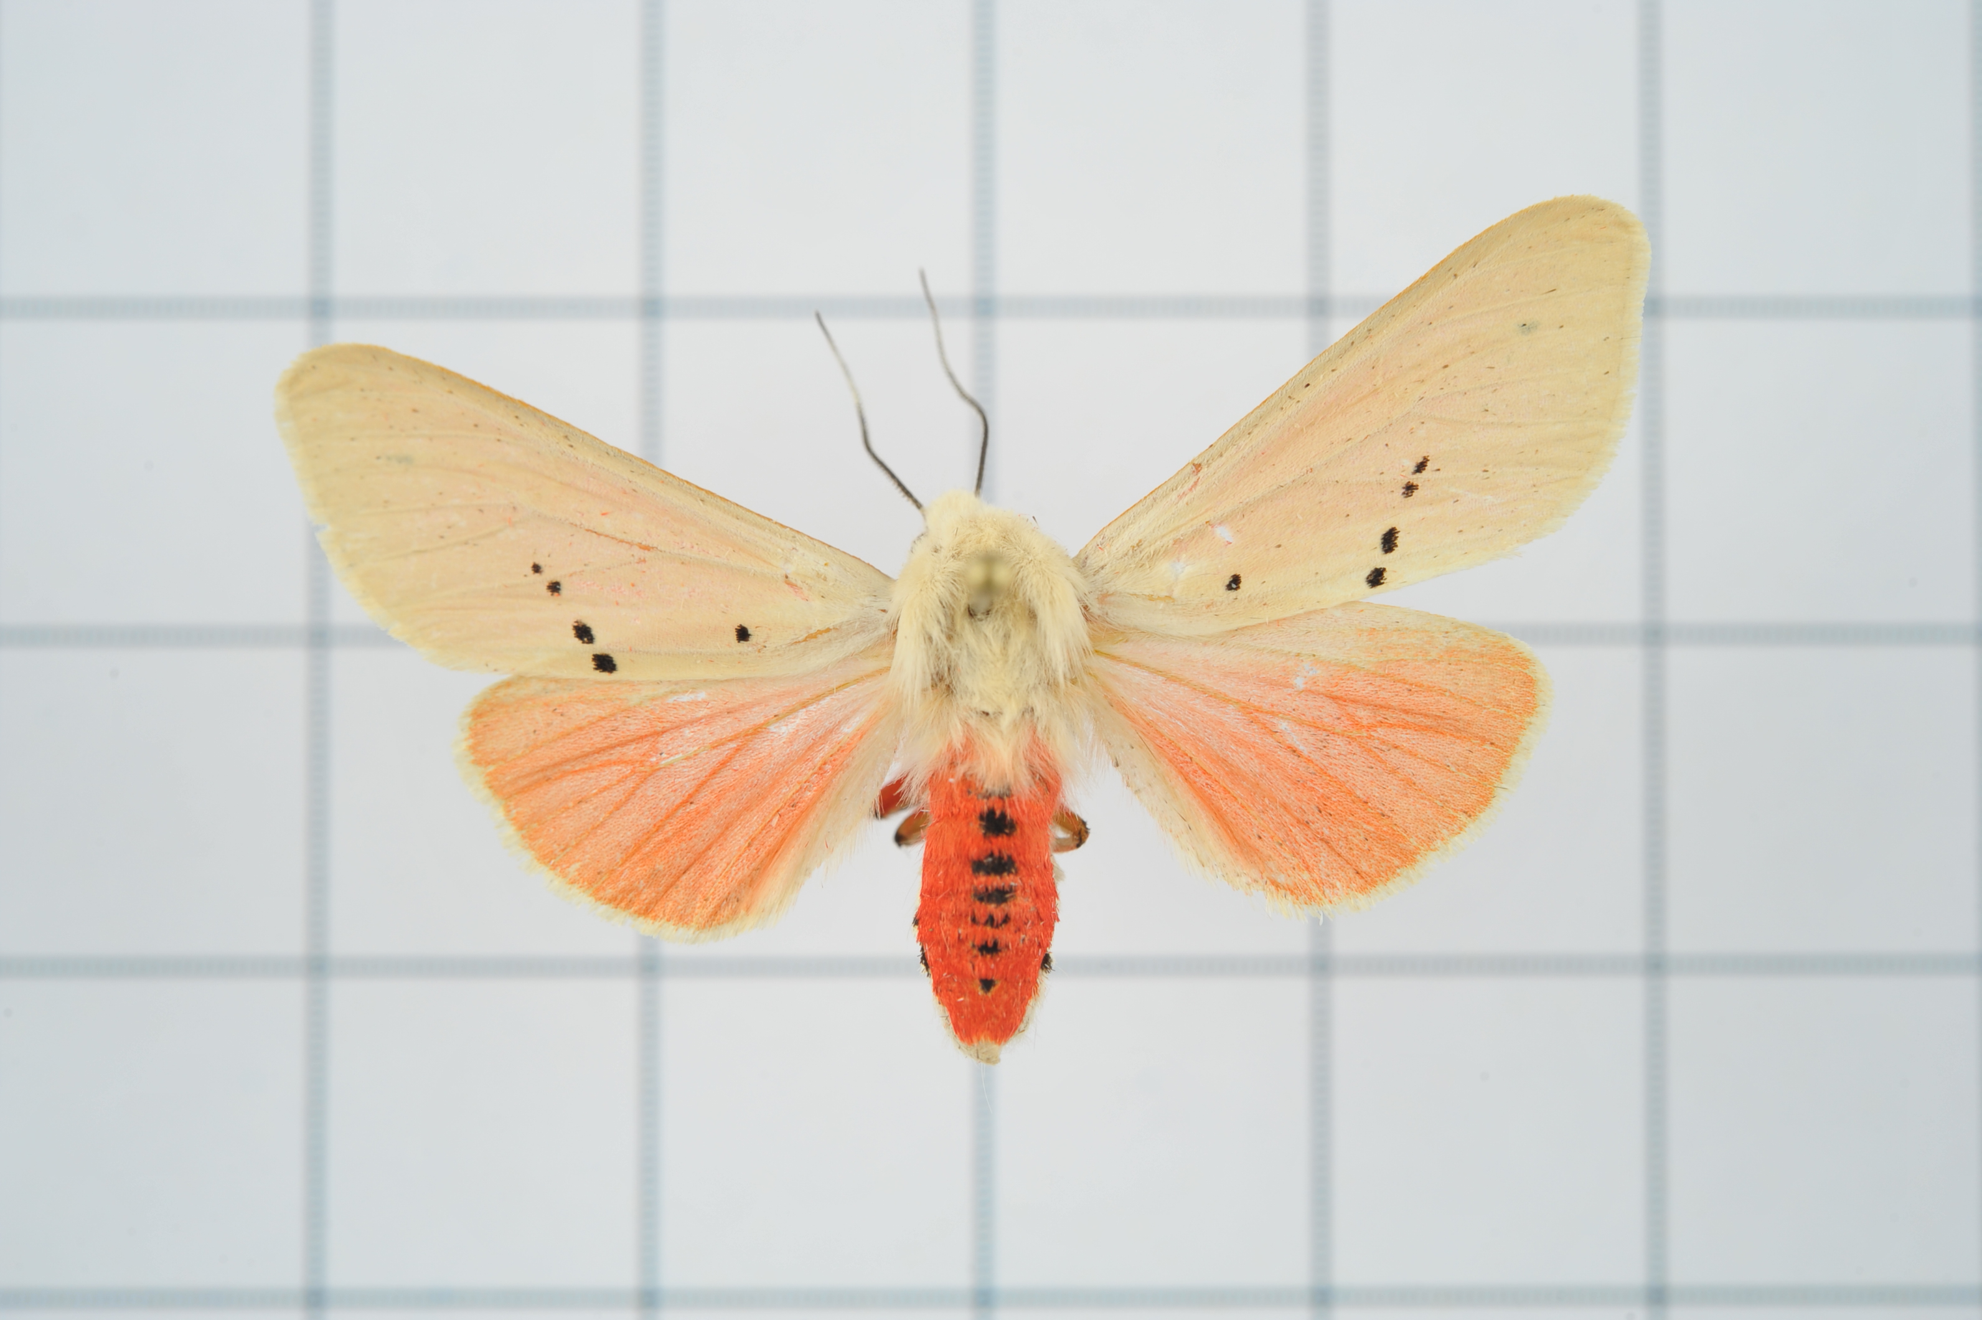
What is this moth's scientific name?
Spilarctia subcarnea
